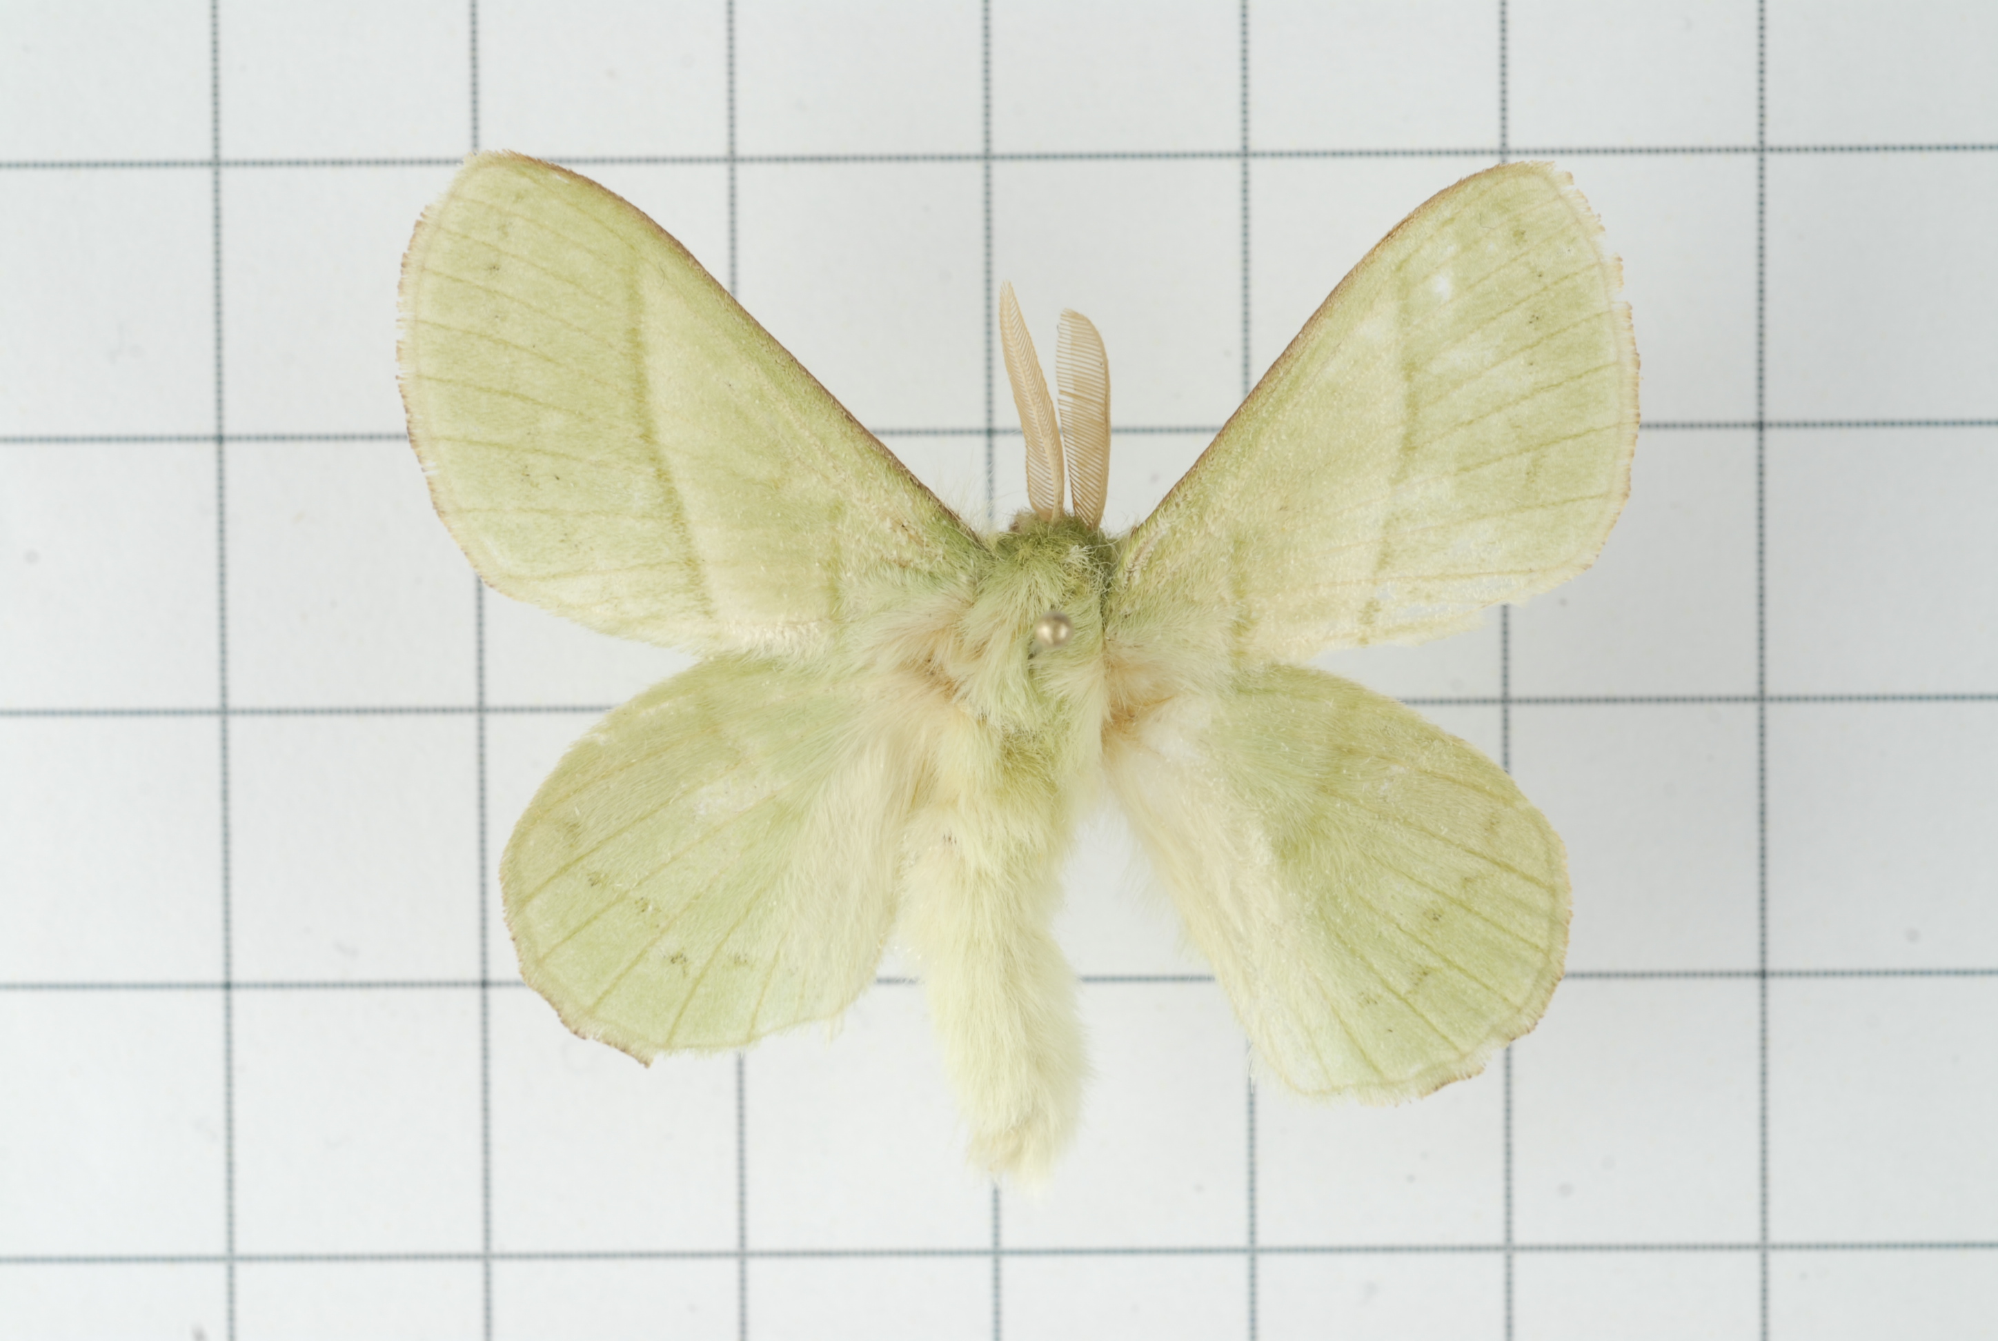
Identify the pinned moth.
Trabala vishnou guttata
